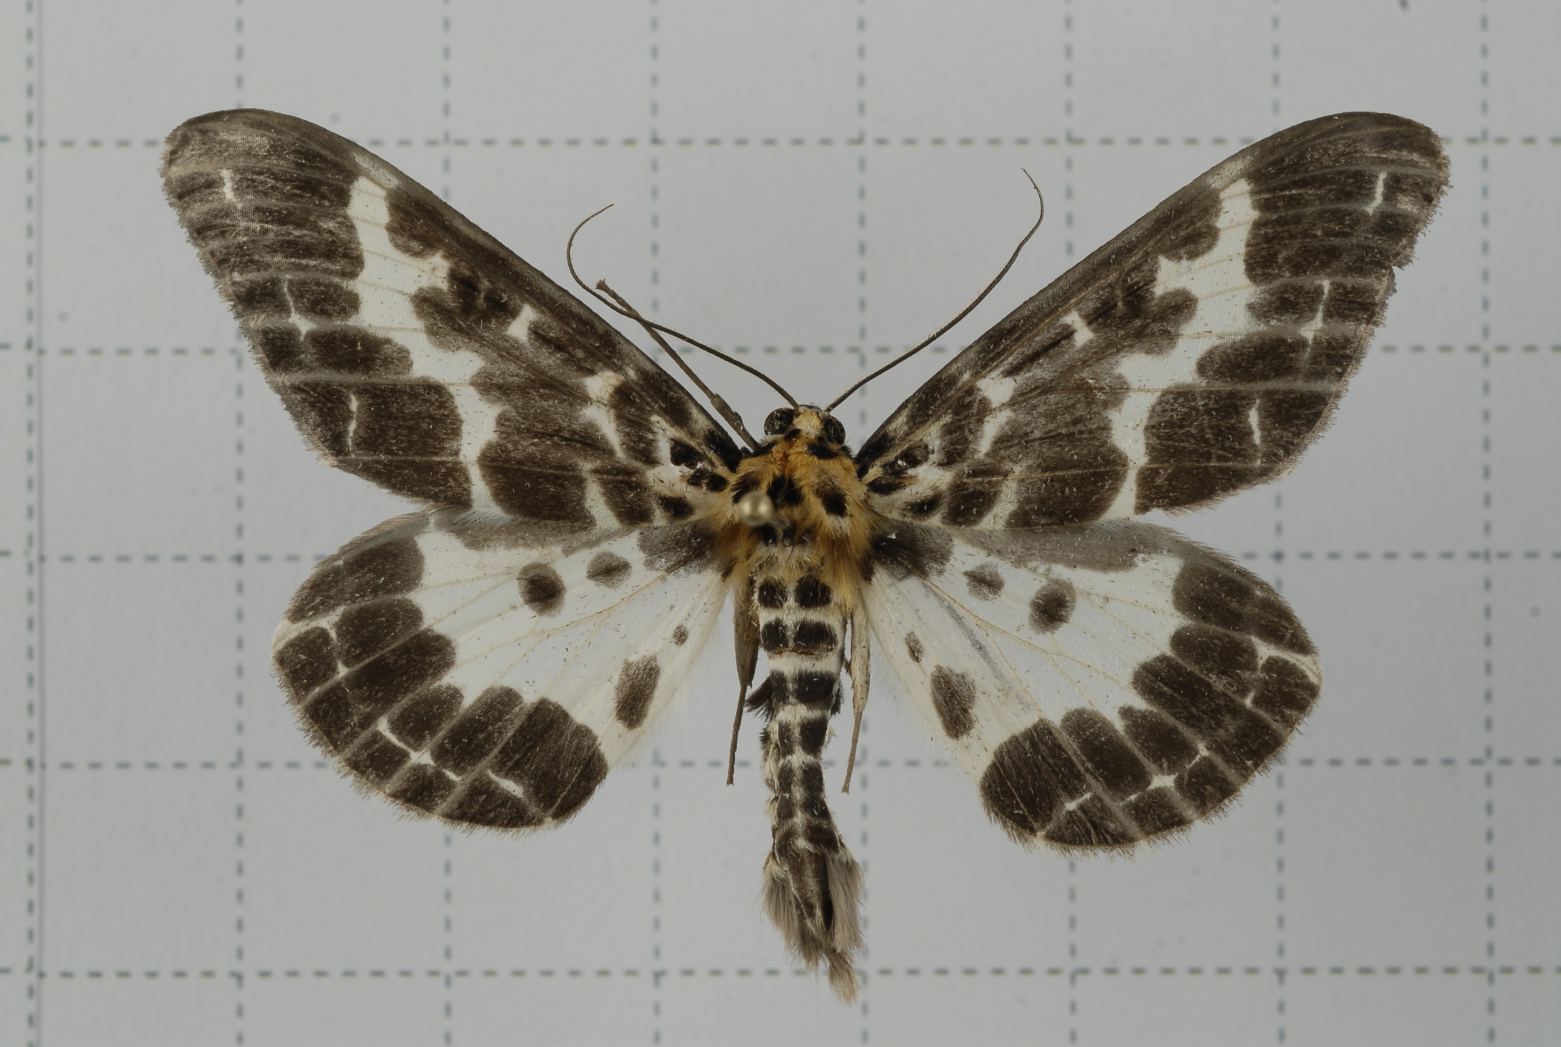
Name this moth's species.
Pogonopygia nigralbata nigralbata
